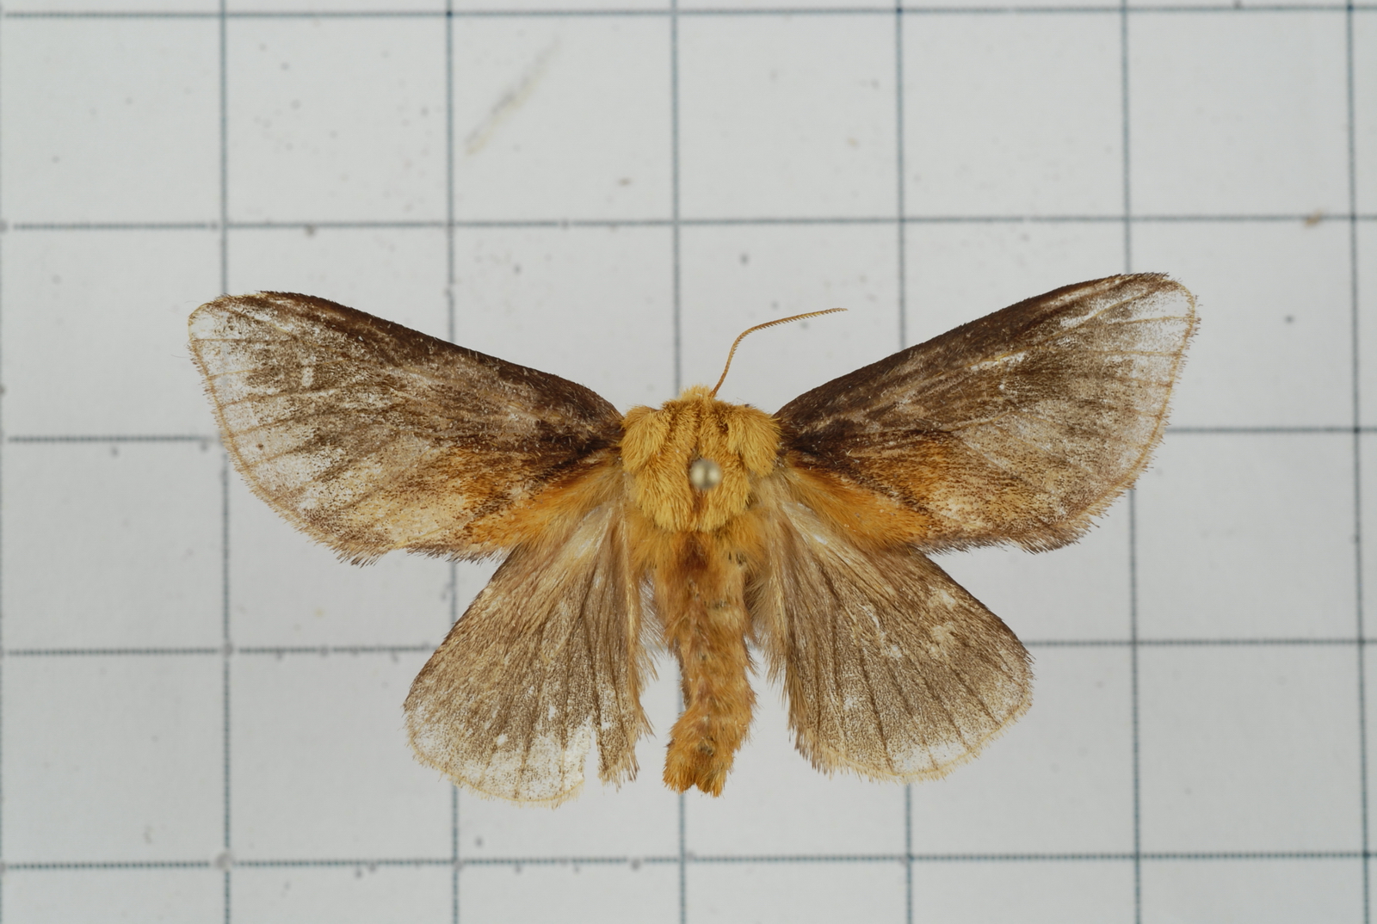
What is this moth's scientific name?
Narosoideus flavidorsalis
